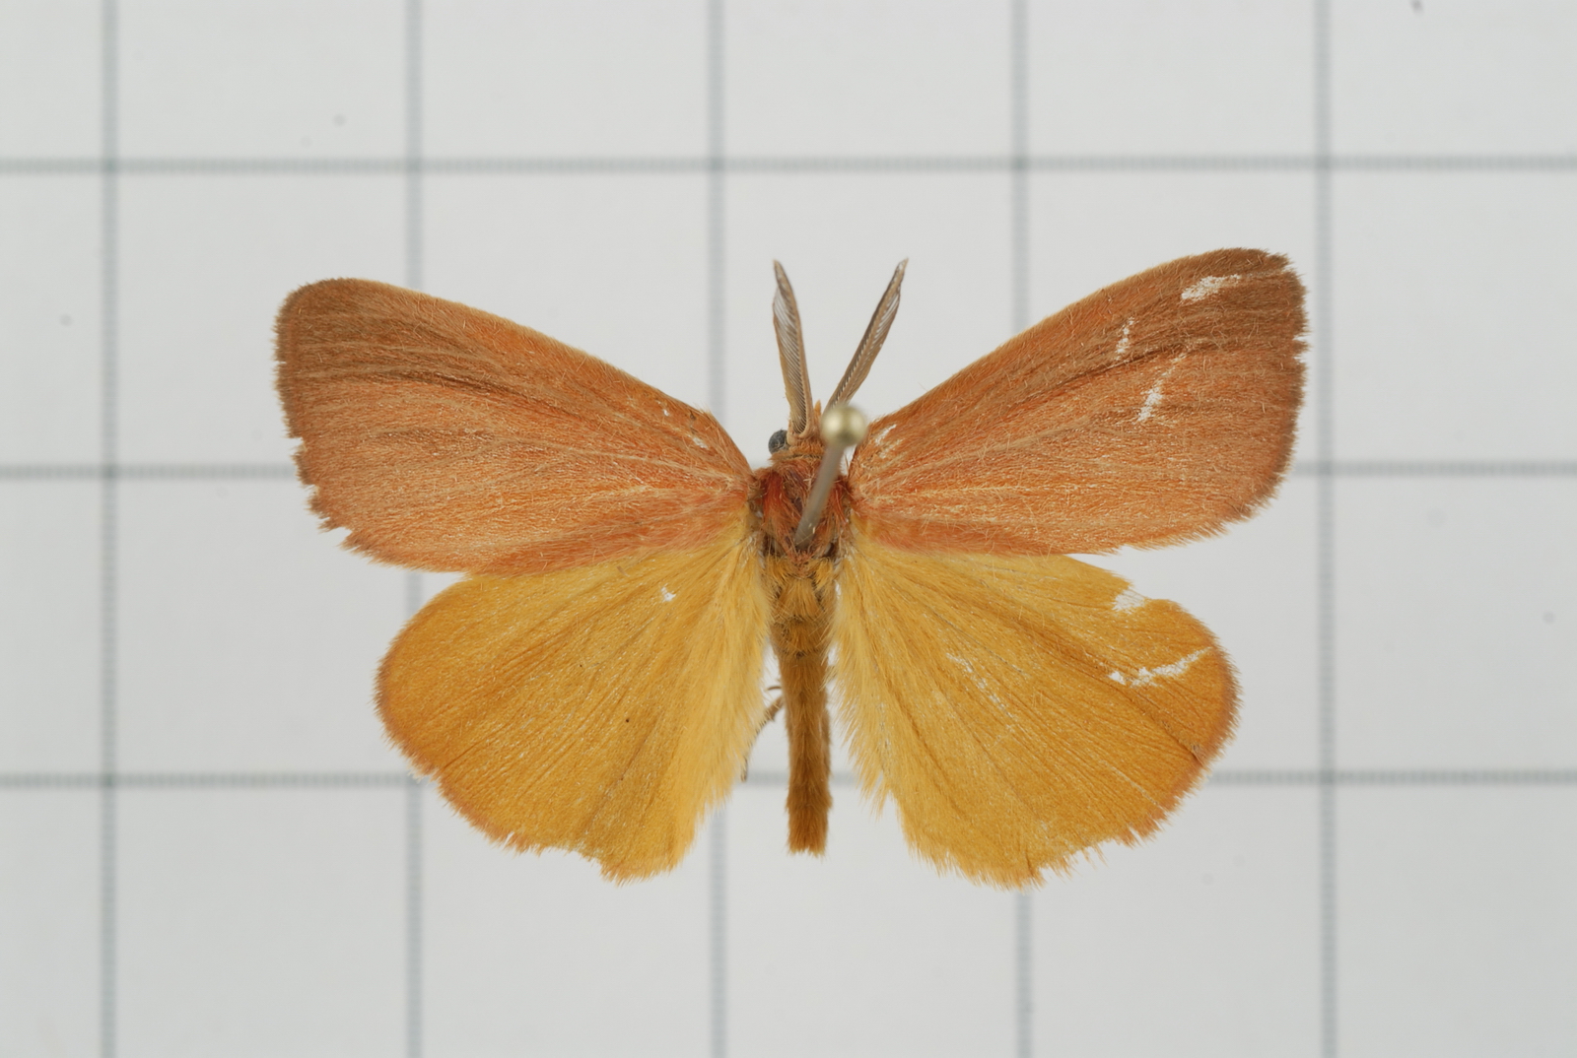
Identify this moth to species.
Pantana substrigosa
